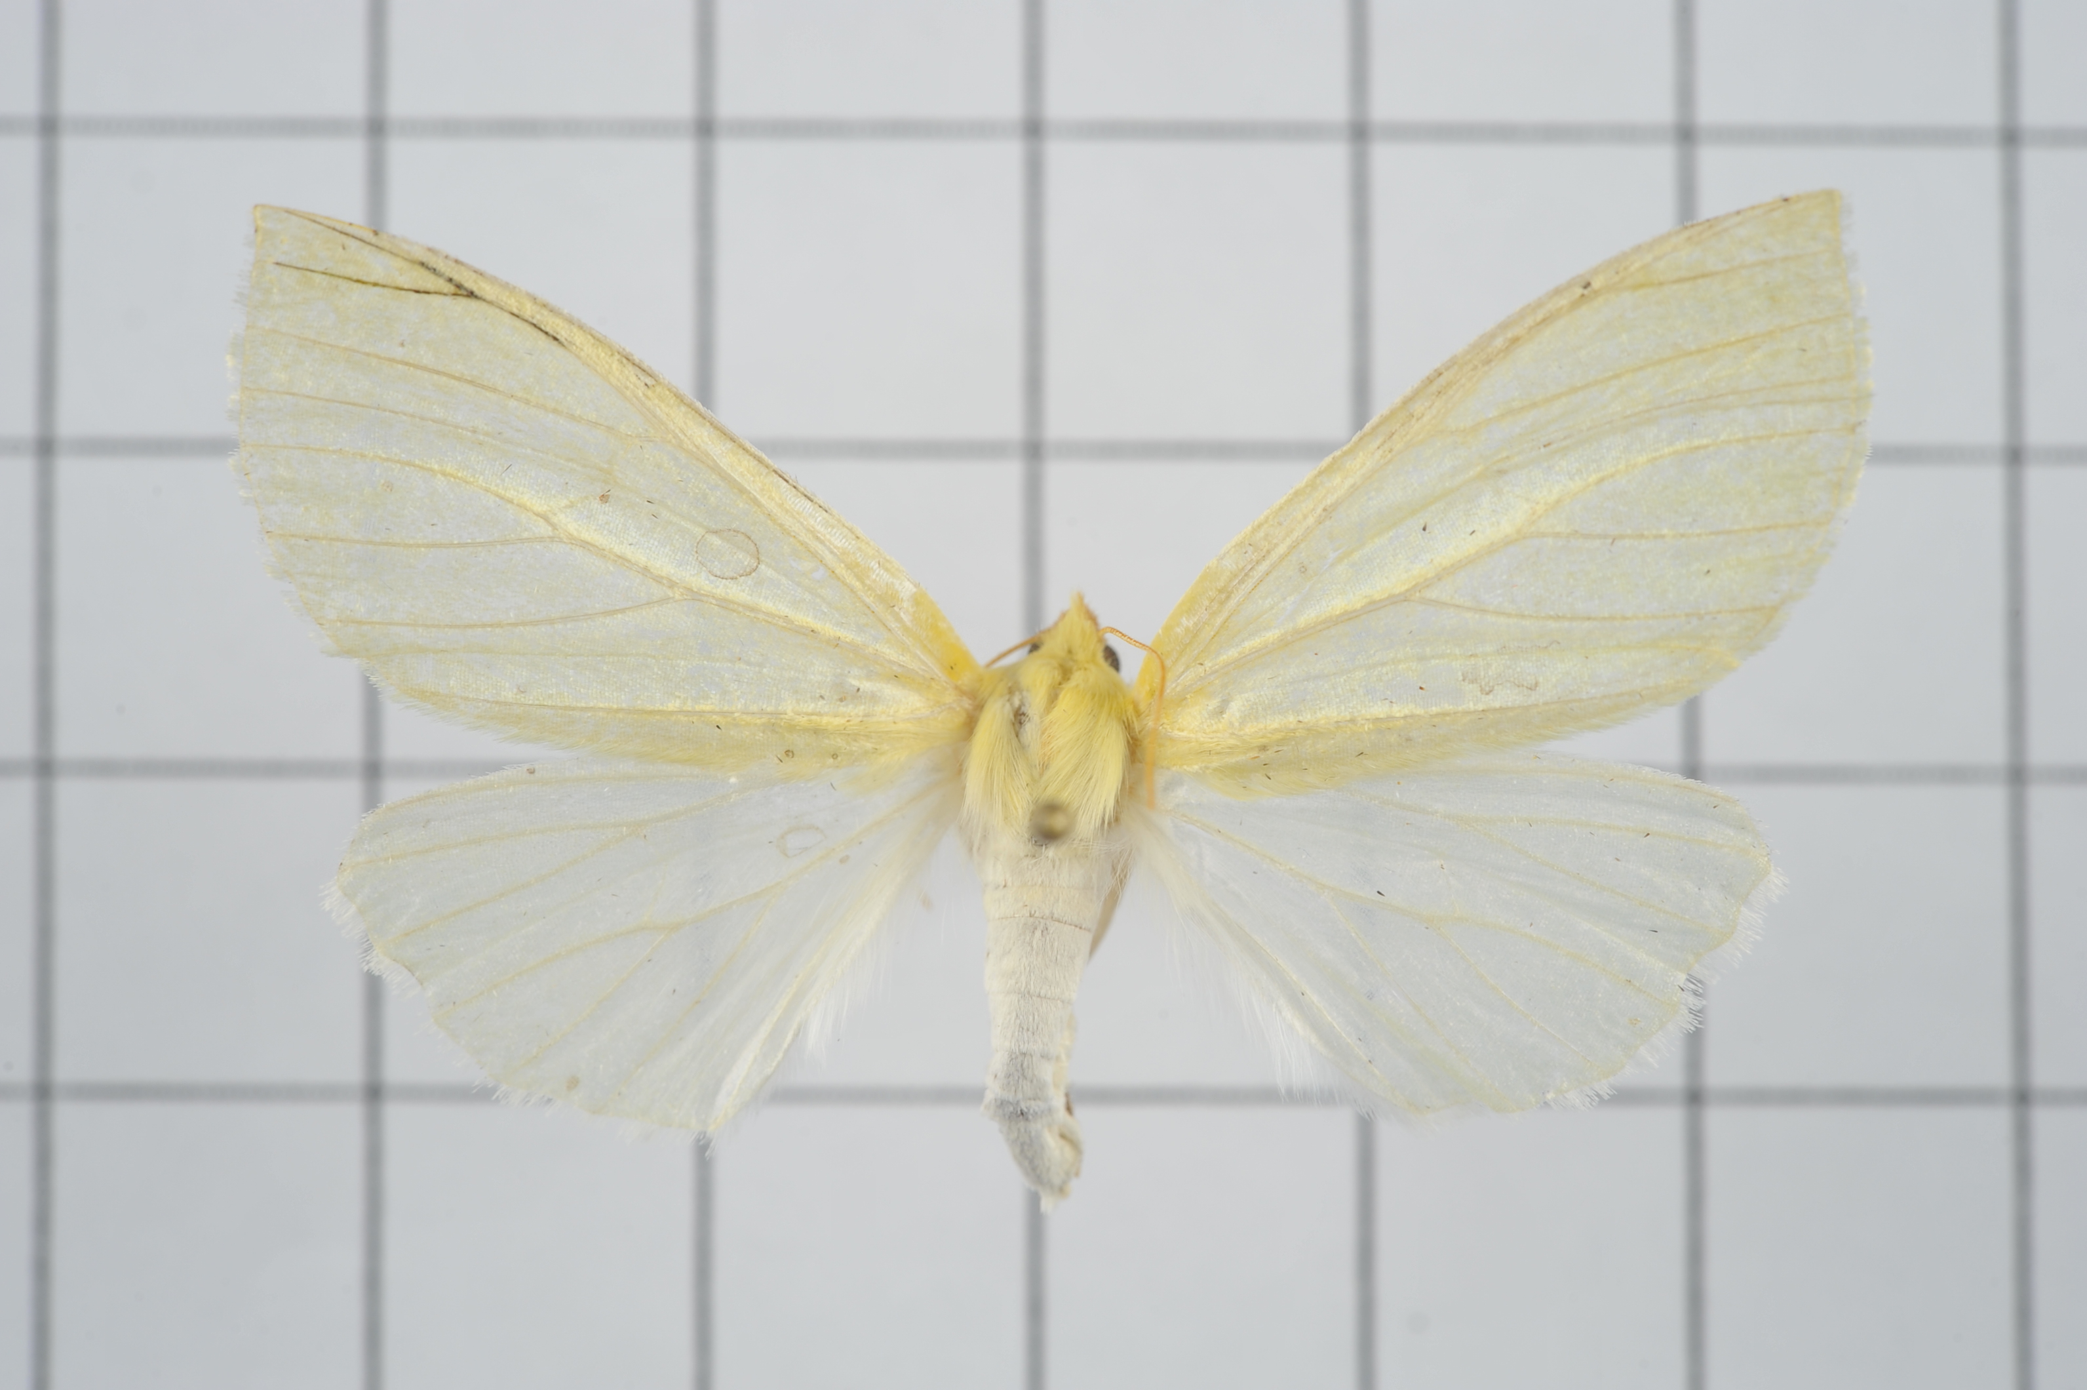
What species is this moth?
Doratoptera lutea
